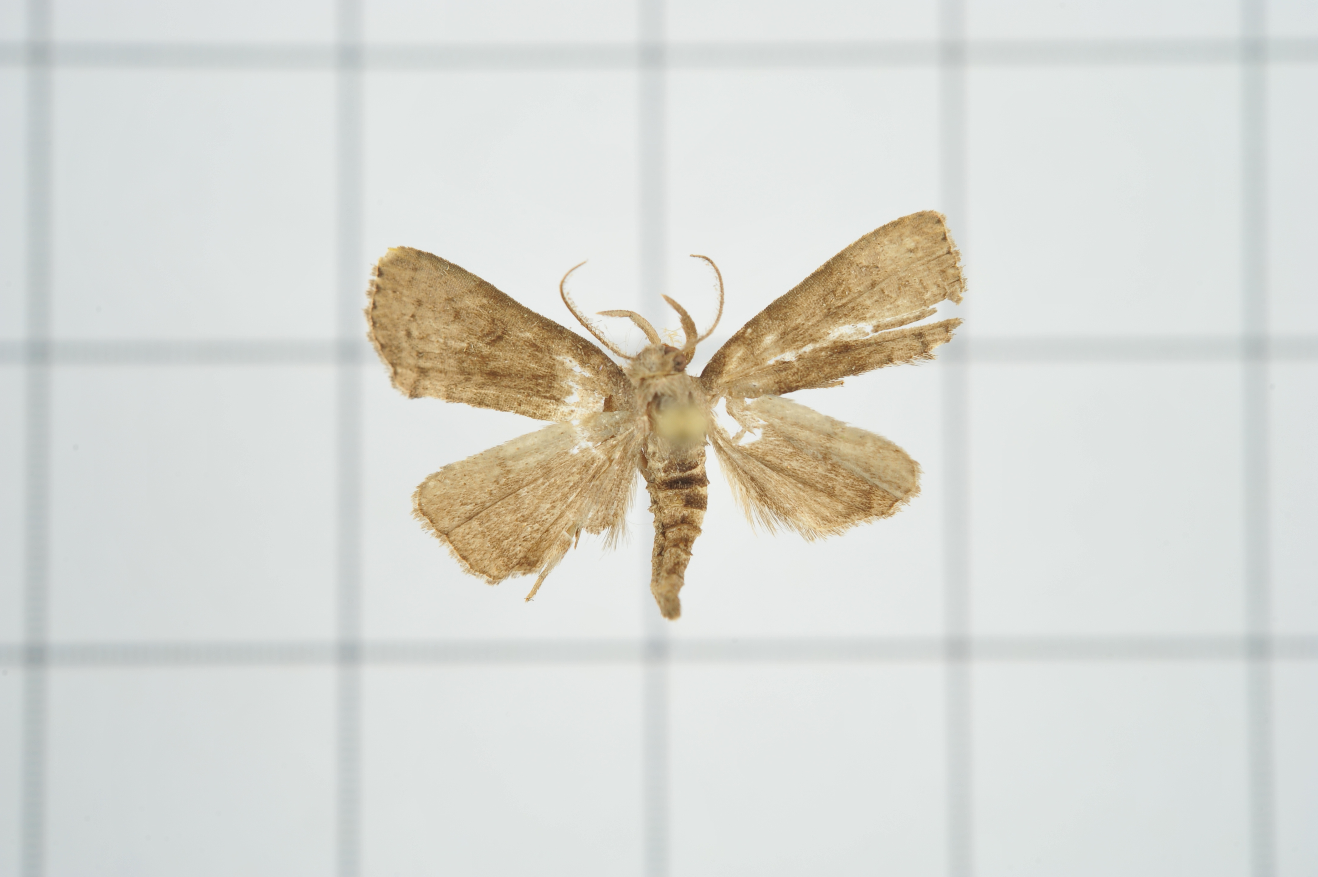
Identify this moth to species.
Herminia kurokoi
